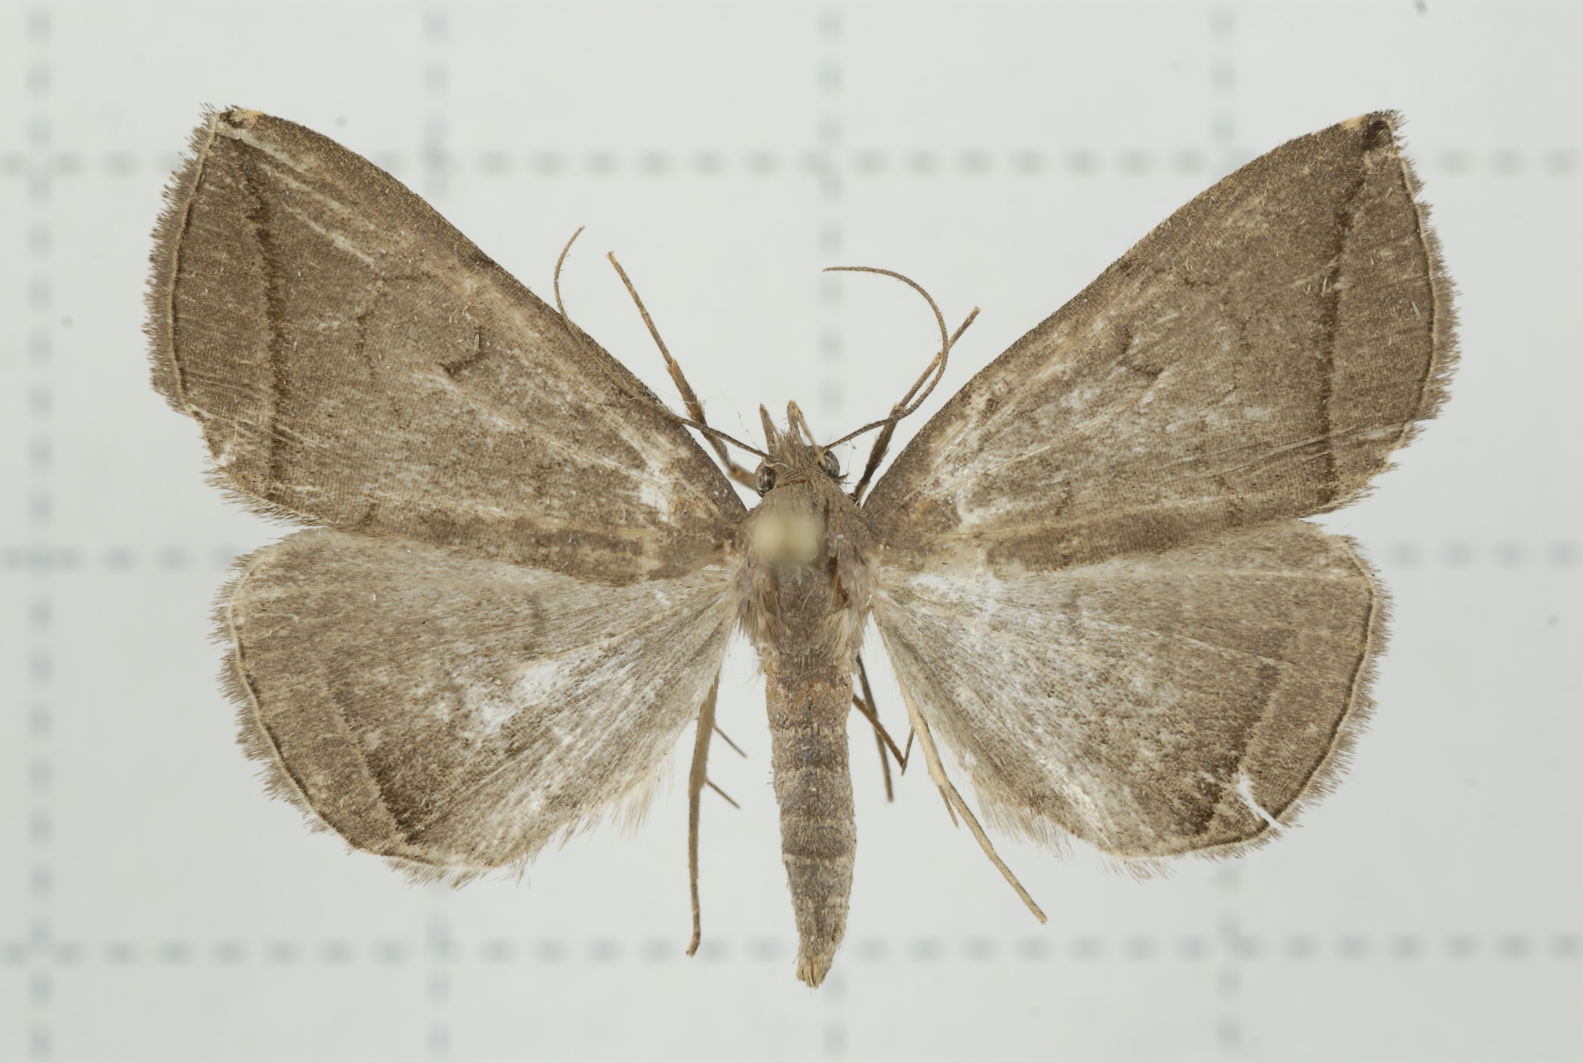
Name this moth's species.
Treitschkendia subtriplex
